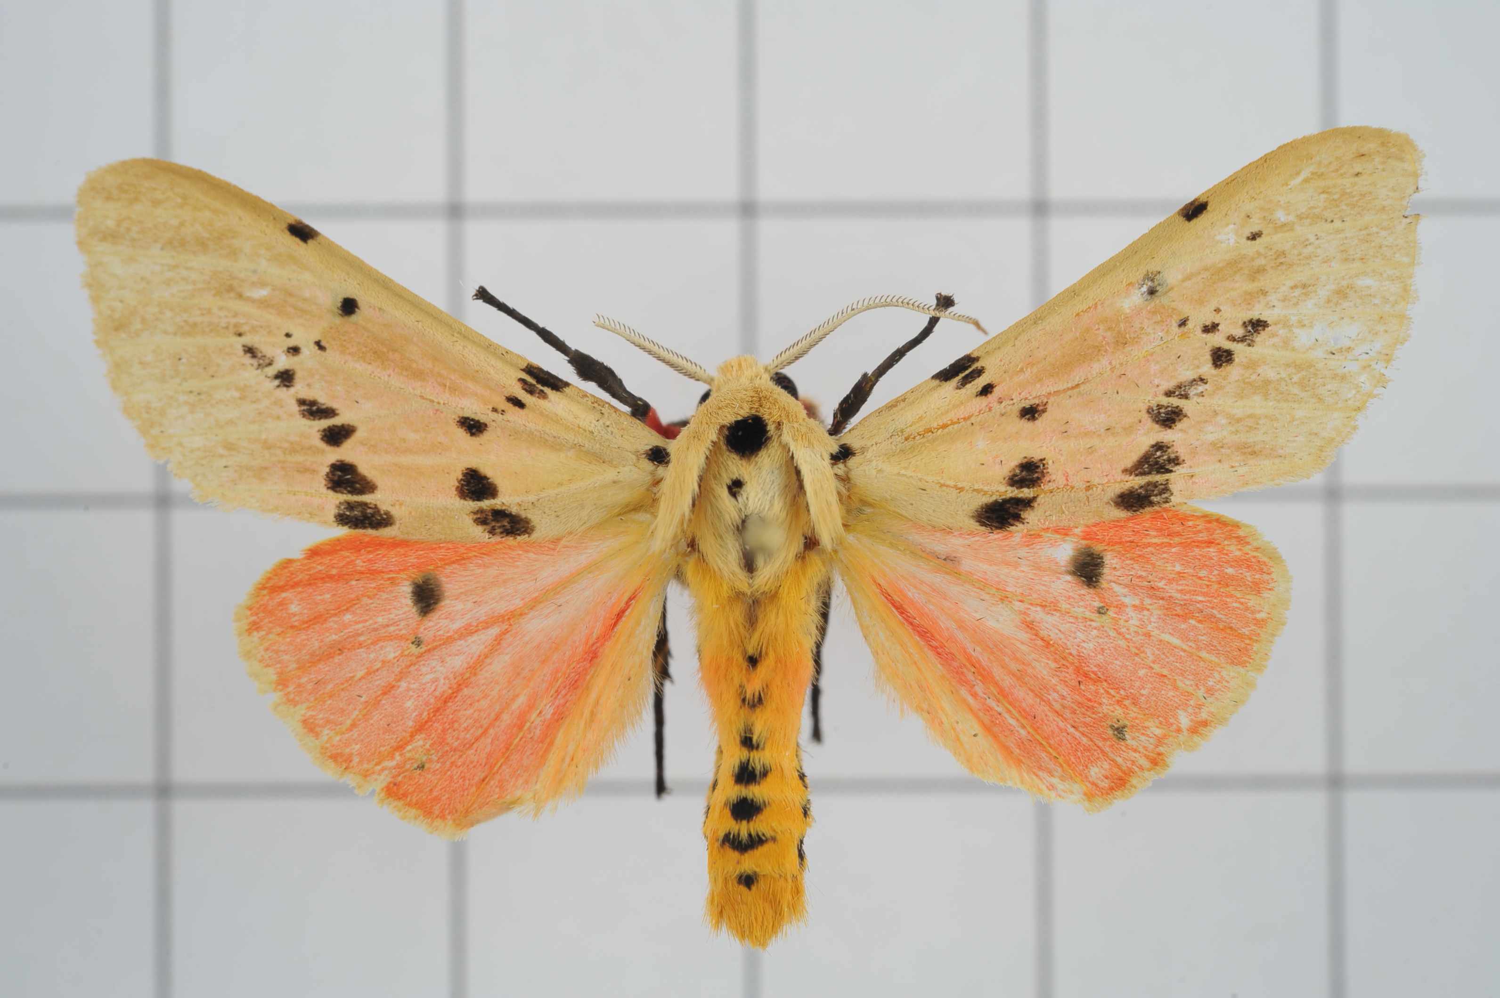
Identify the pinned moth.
Spilarctia postrubida
